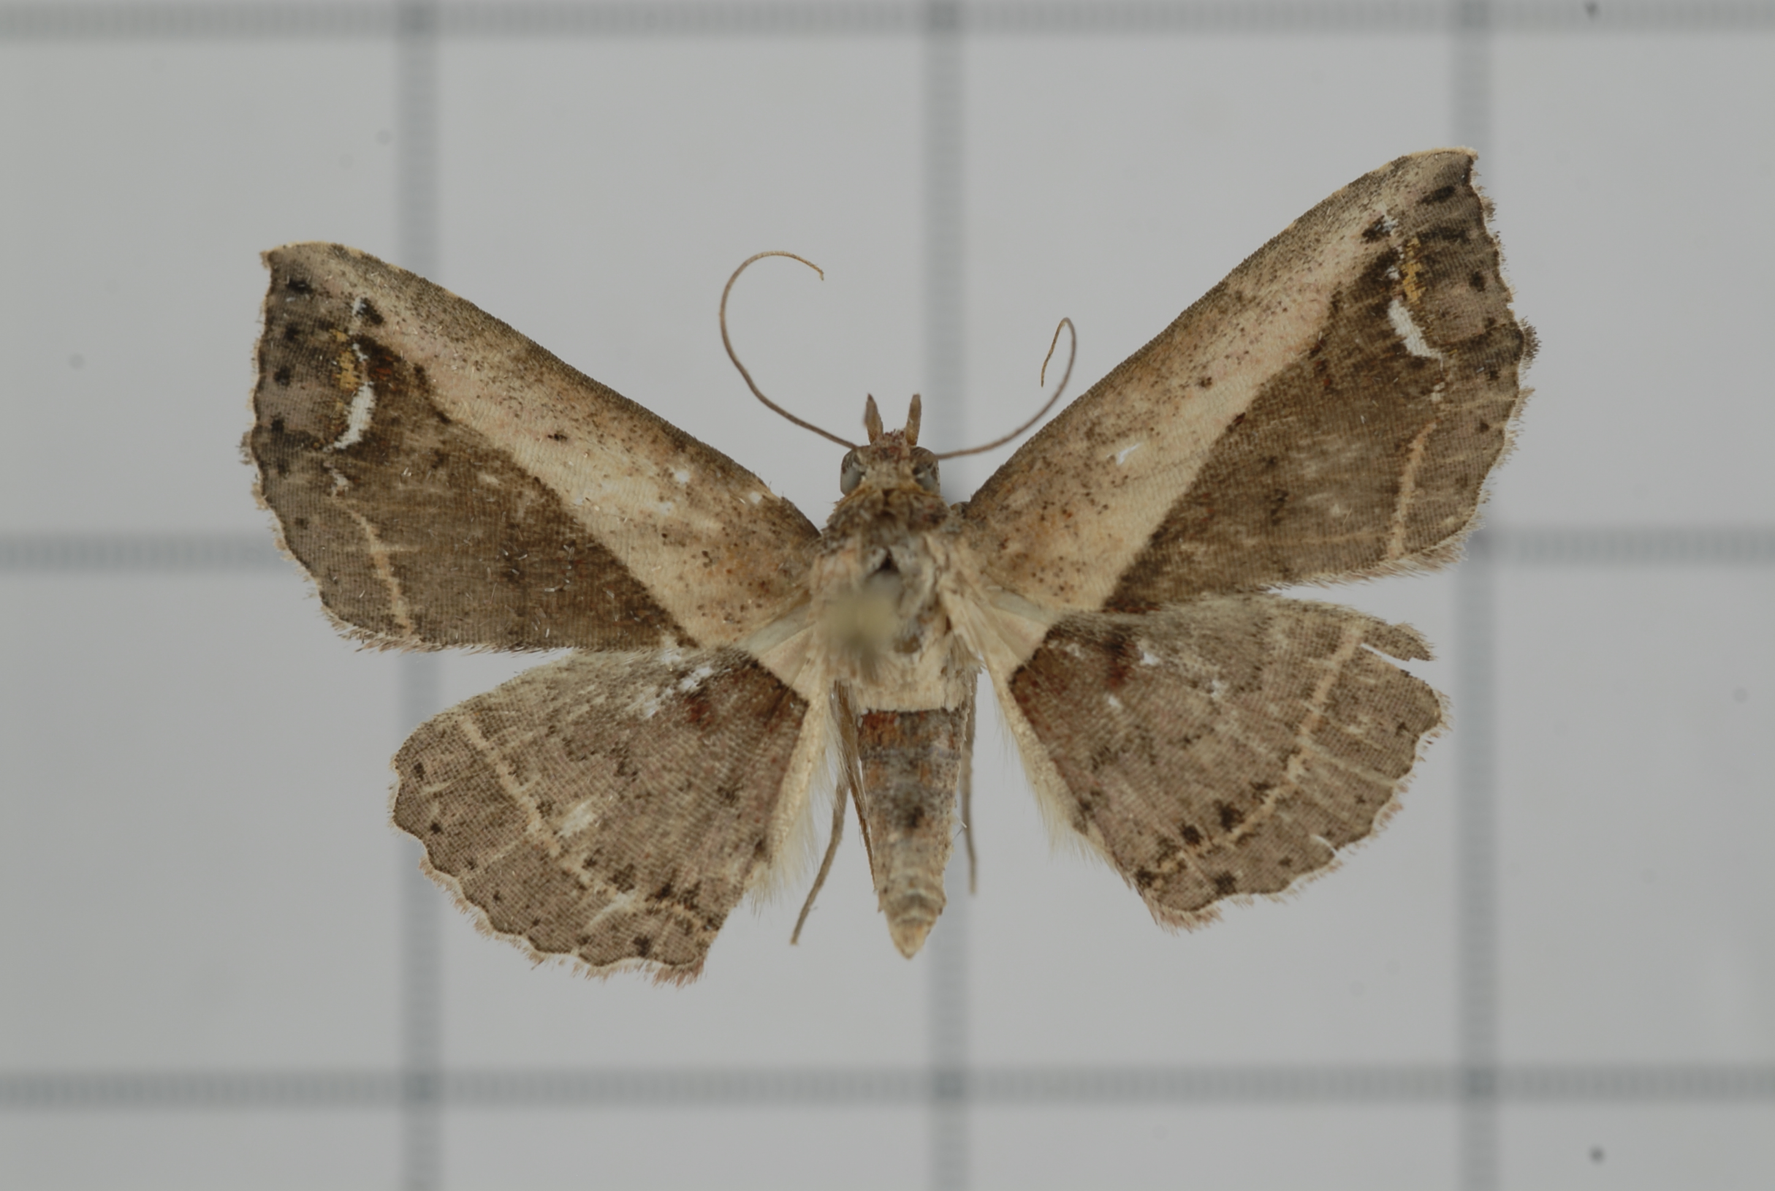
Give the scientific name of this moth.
Lophoruza lunifera
